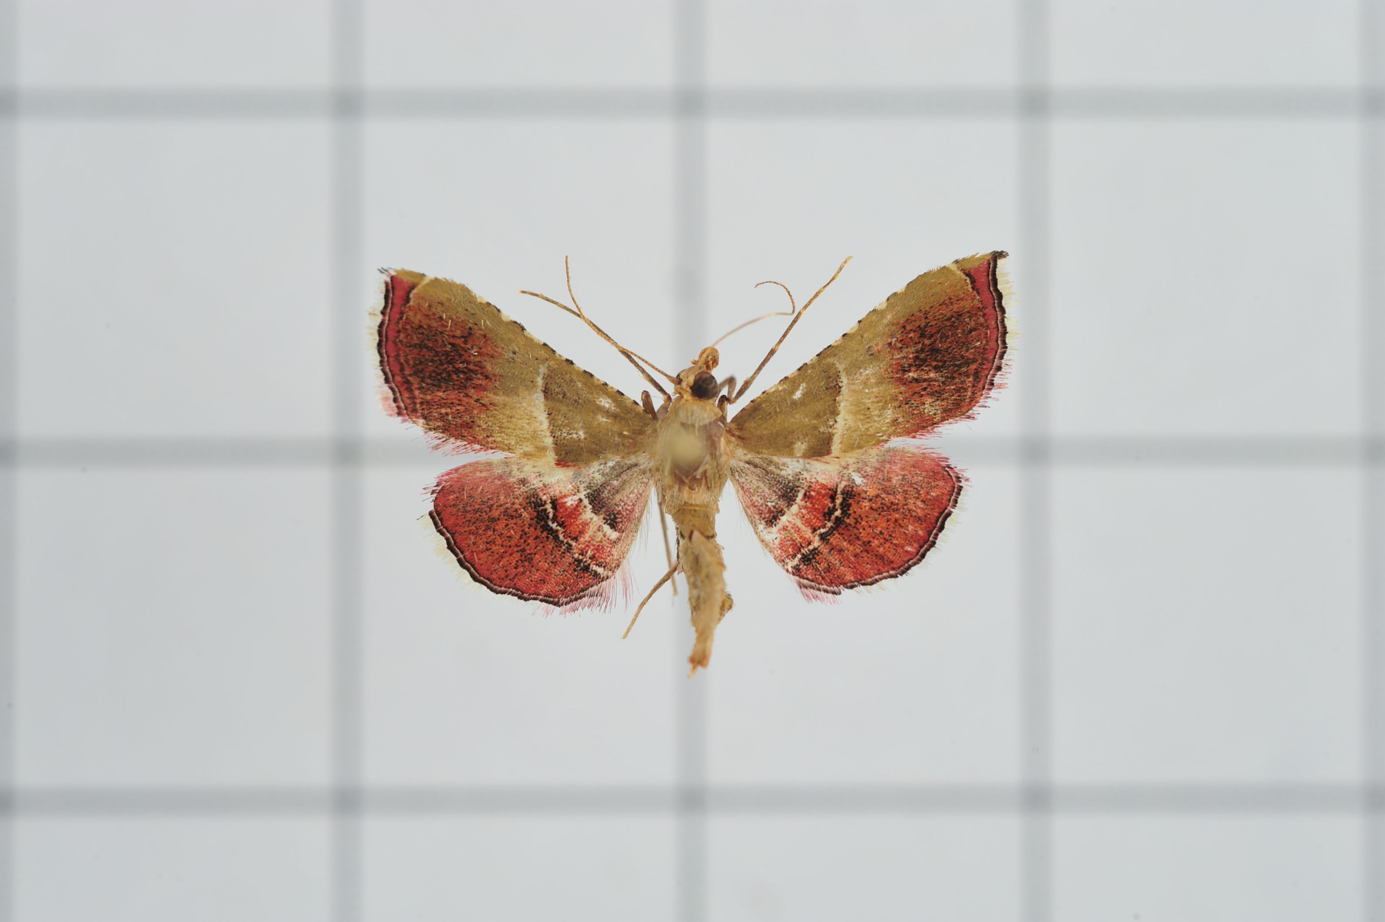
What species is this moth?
Endotricha consocia
